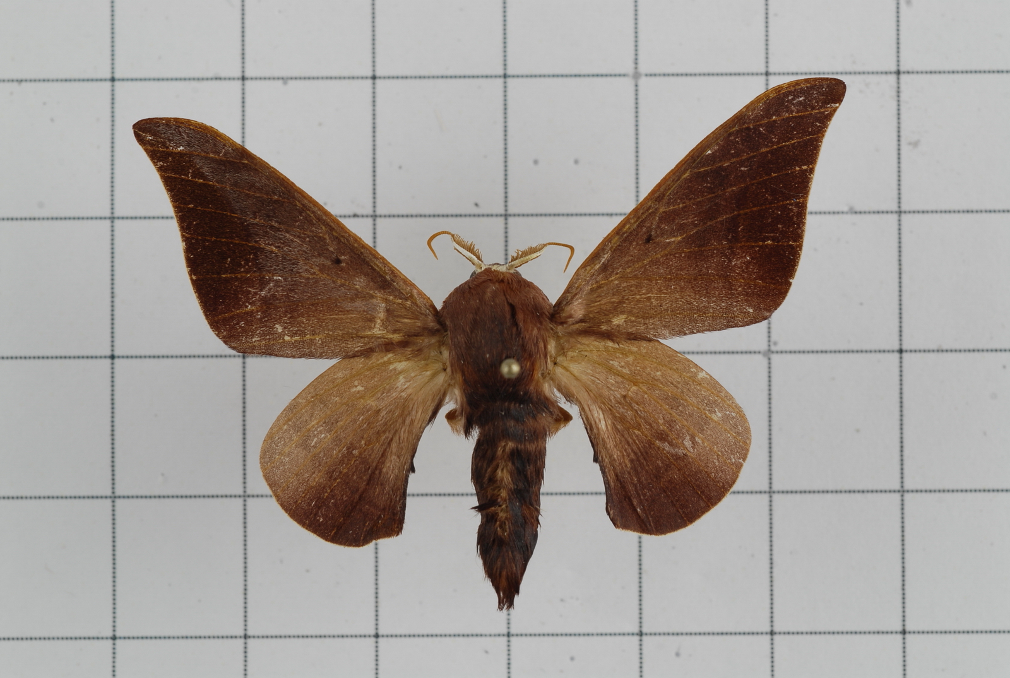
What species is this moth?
Comparmustilia gerontica
